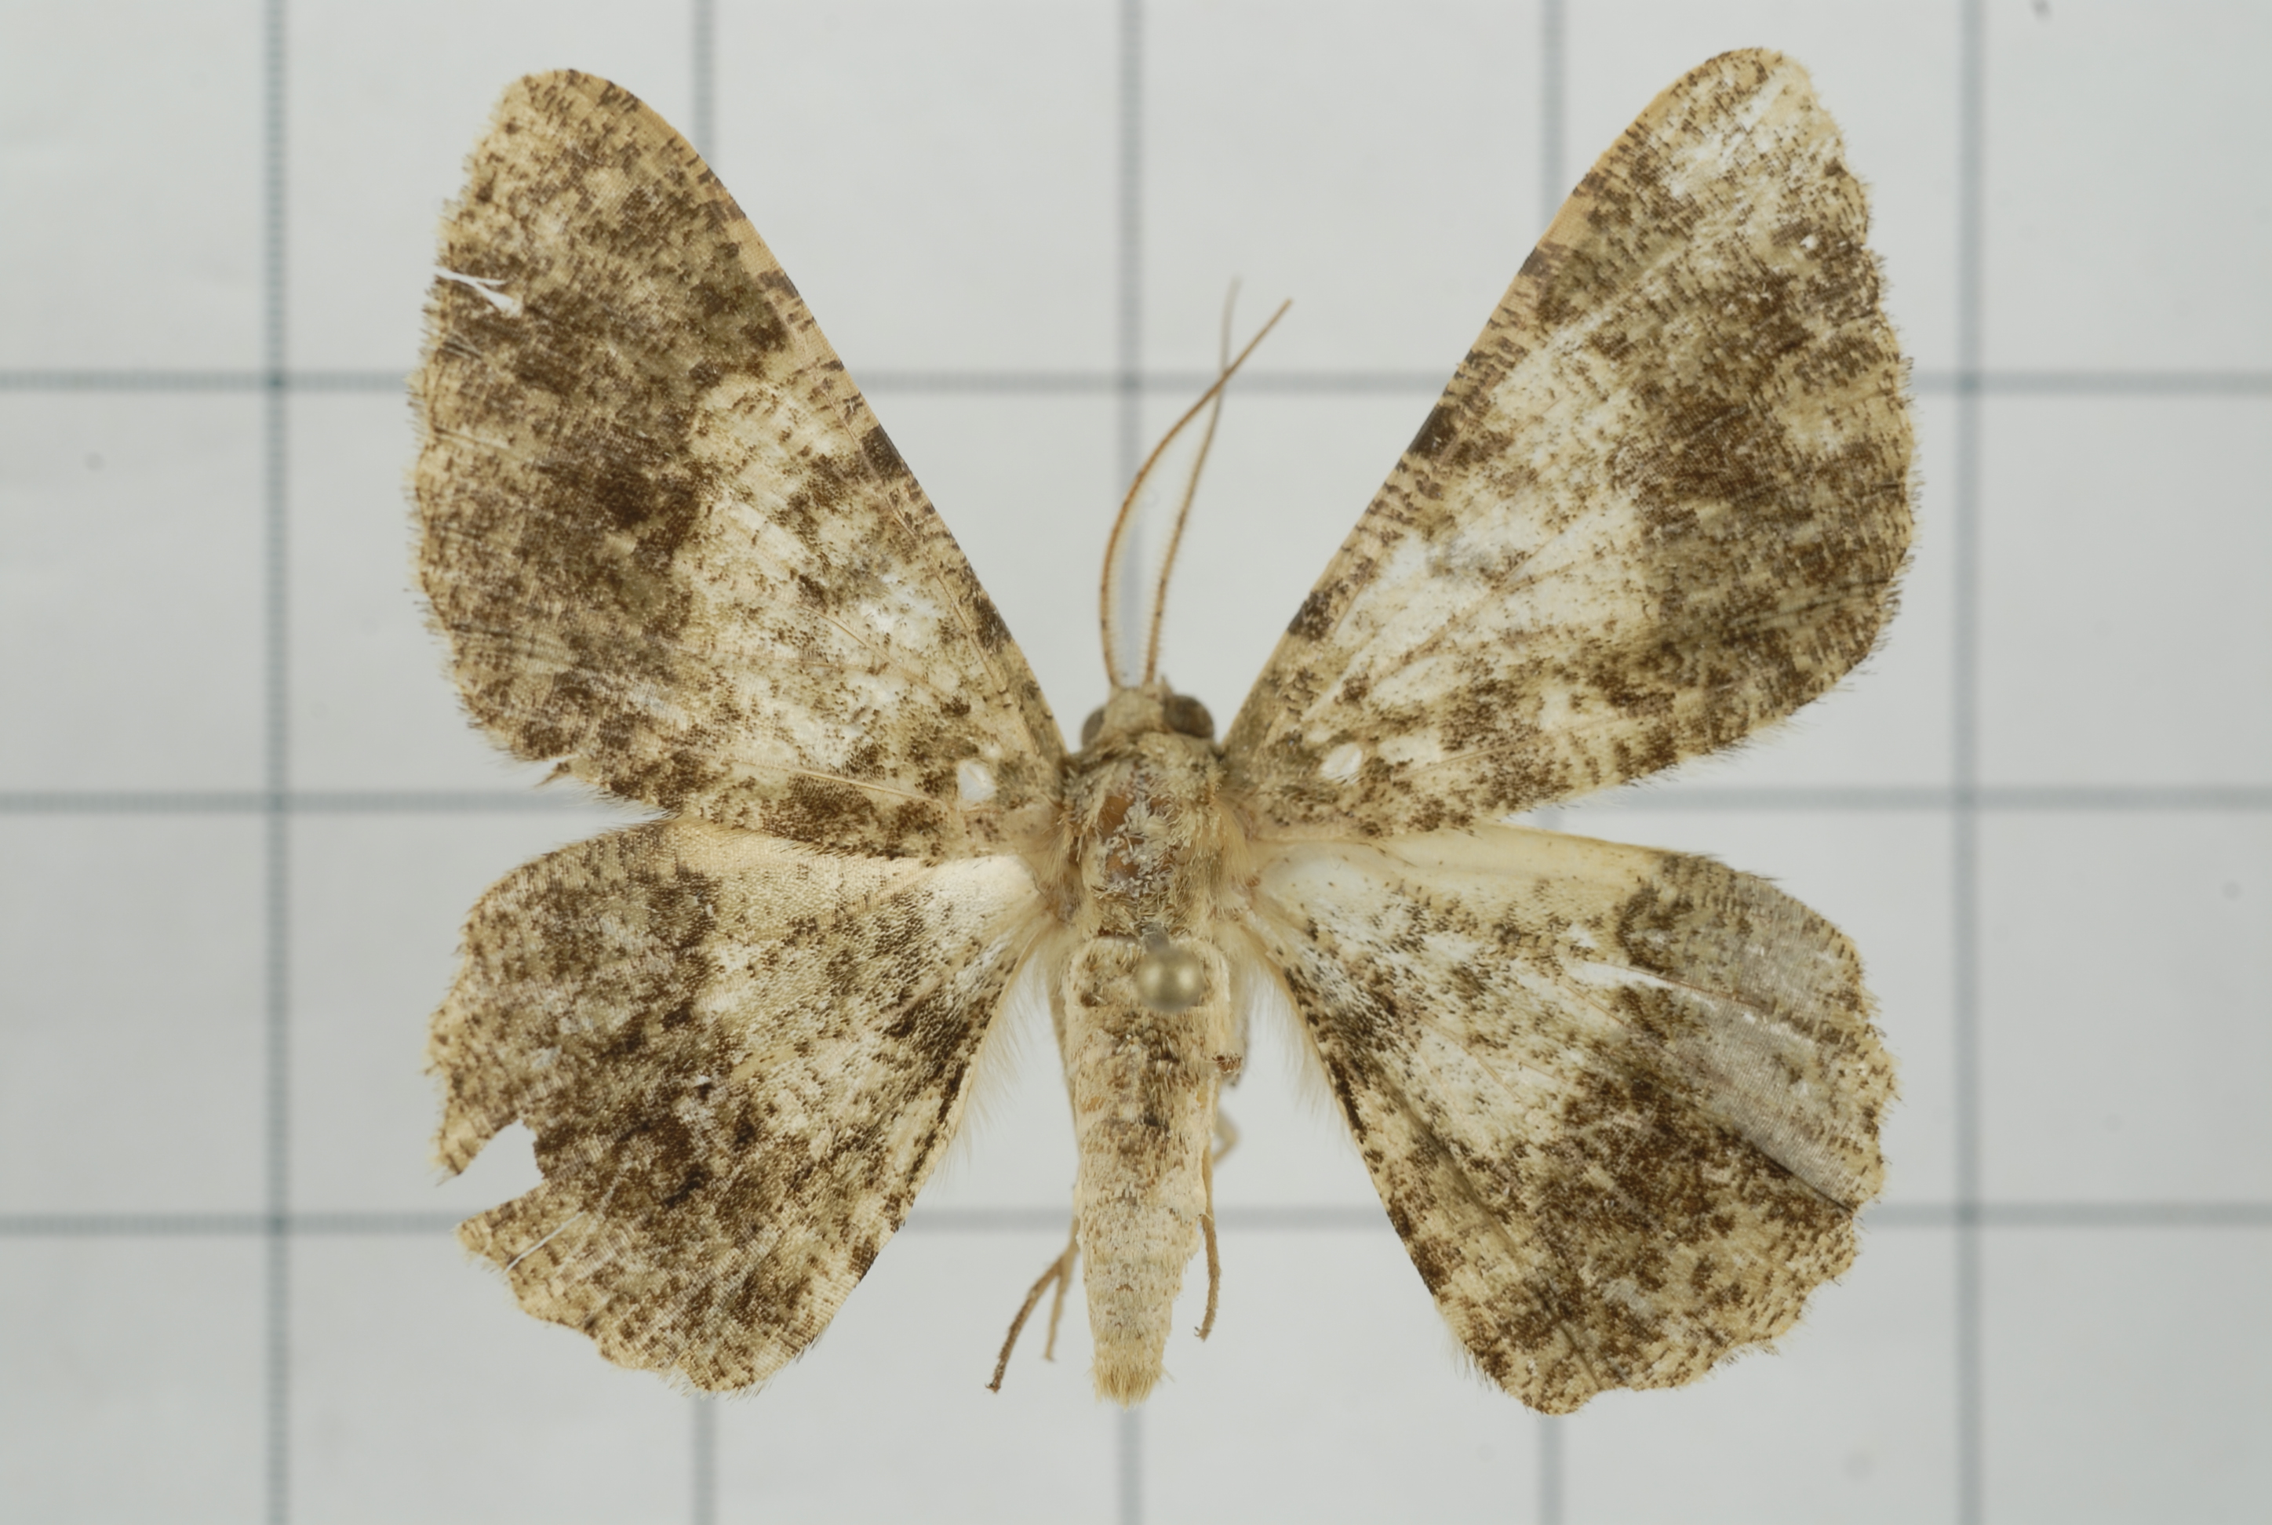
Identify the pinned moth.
Racotis boarmiaria
